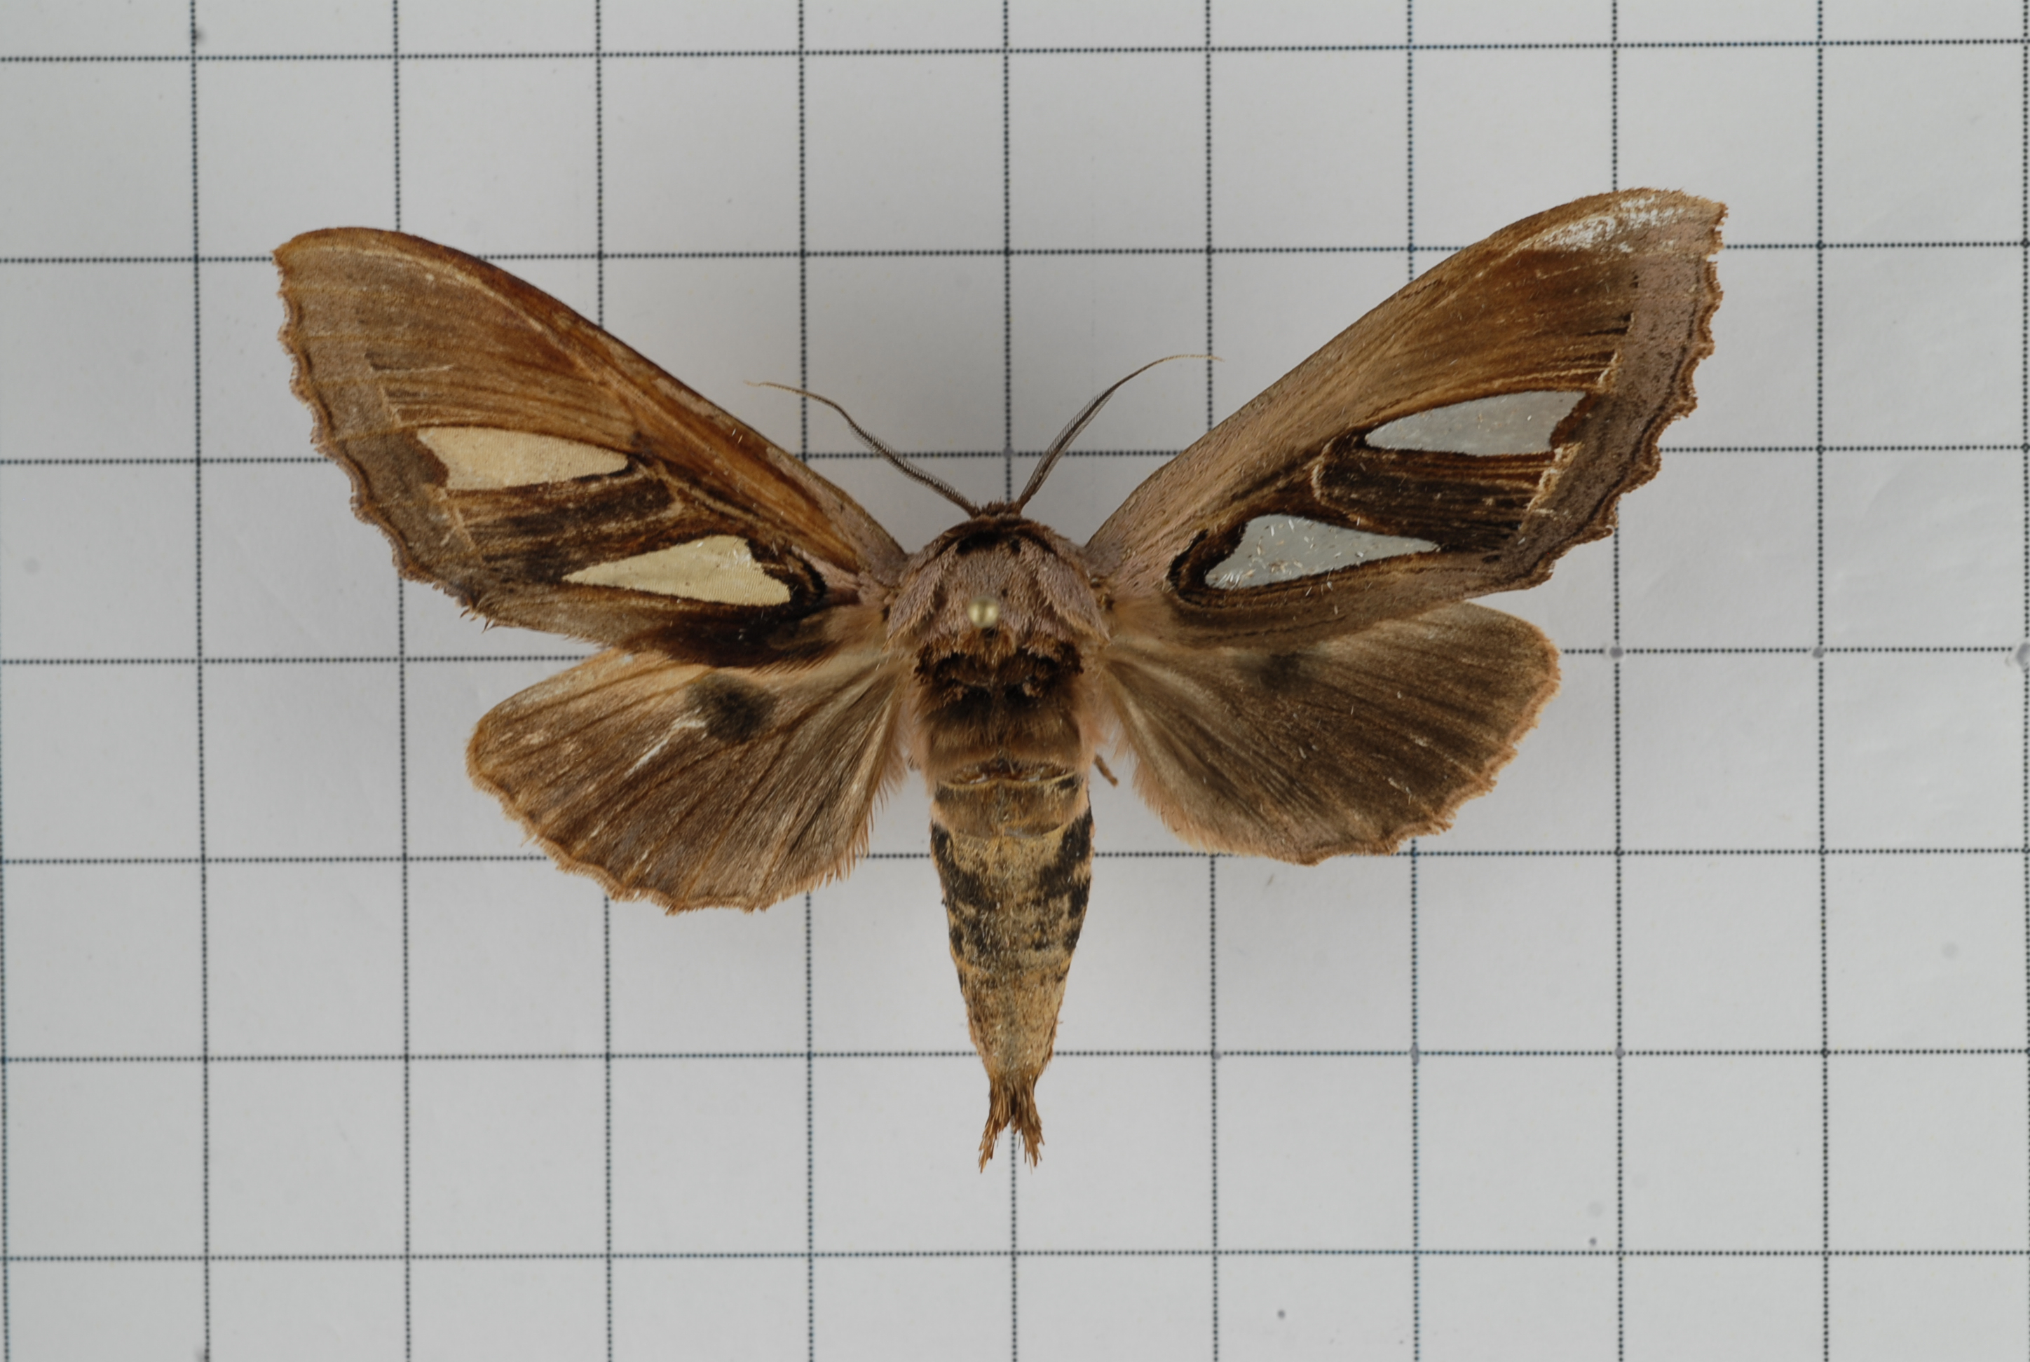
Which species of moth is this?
Tarsolepis japonica
